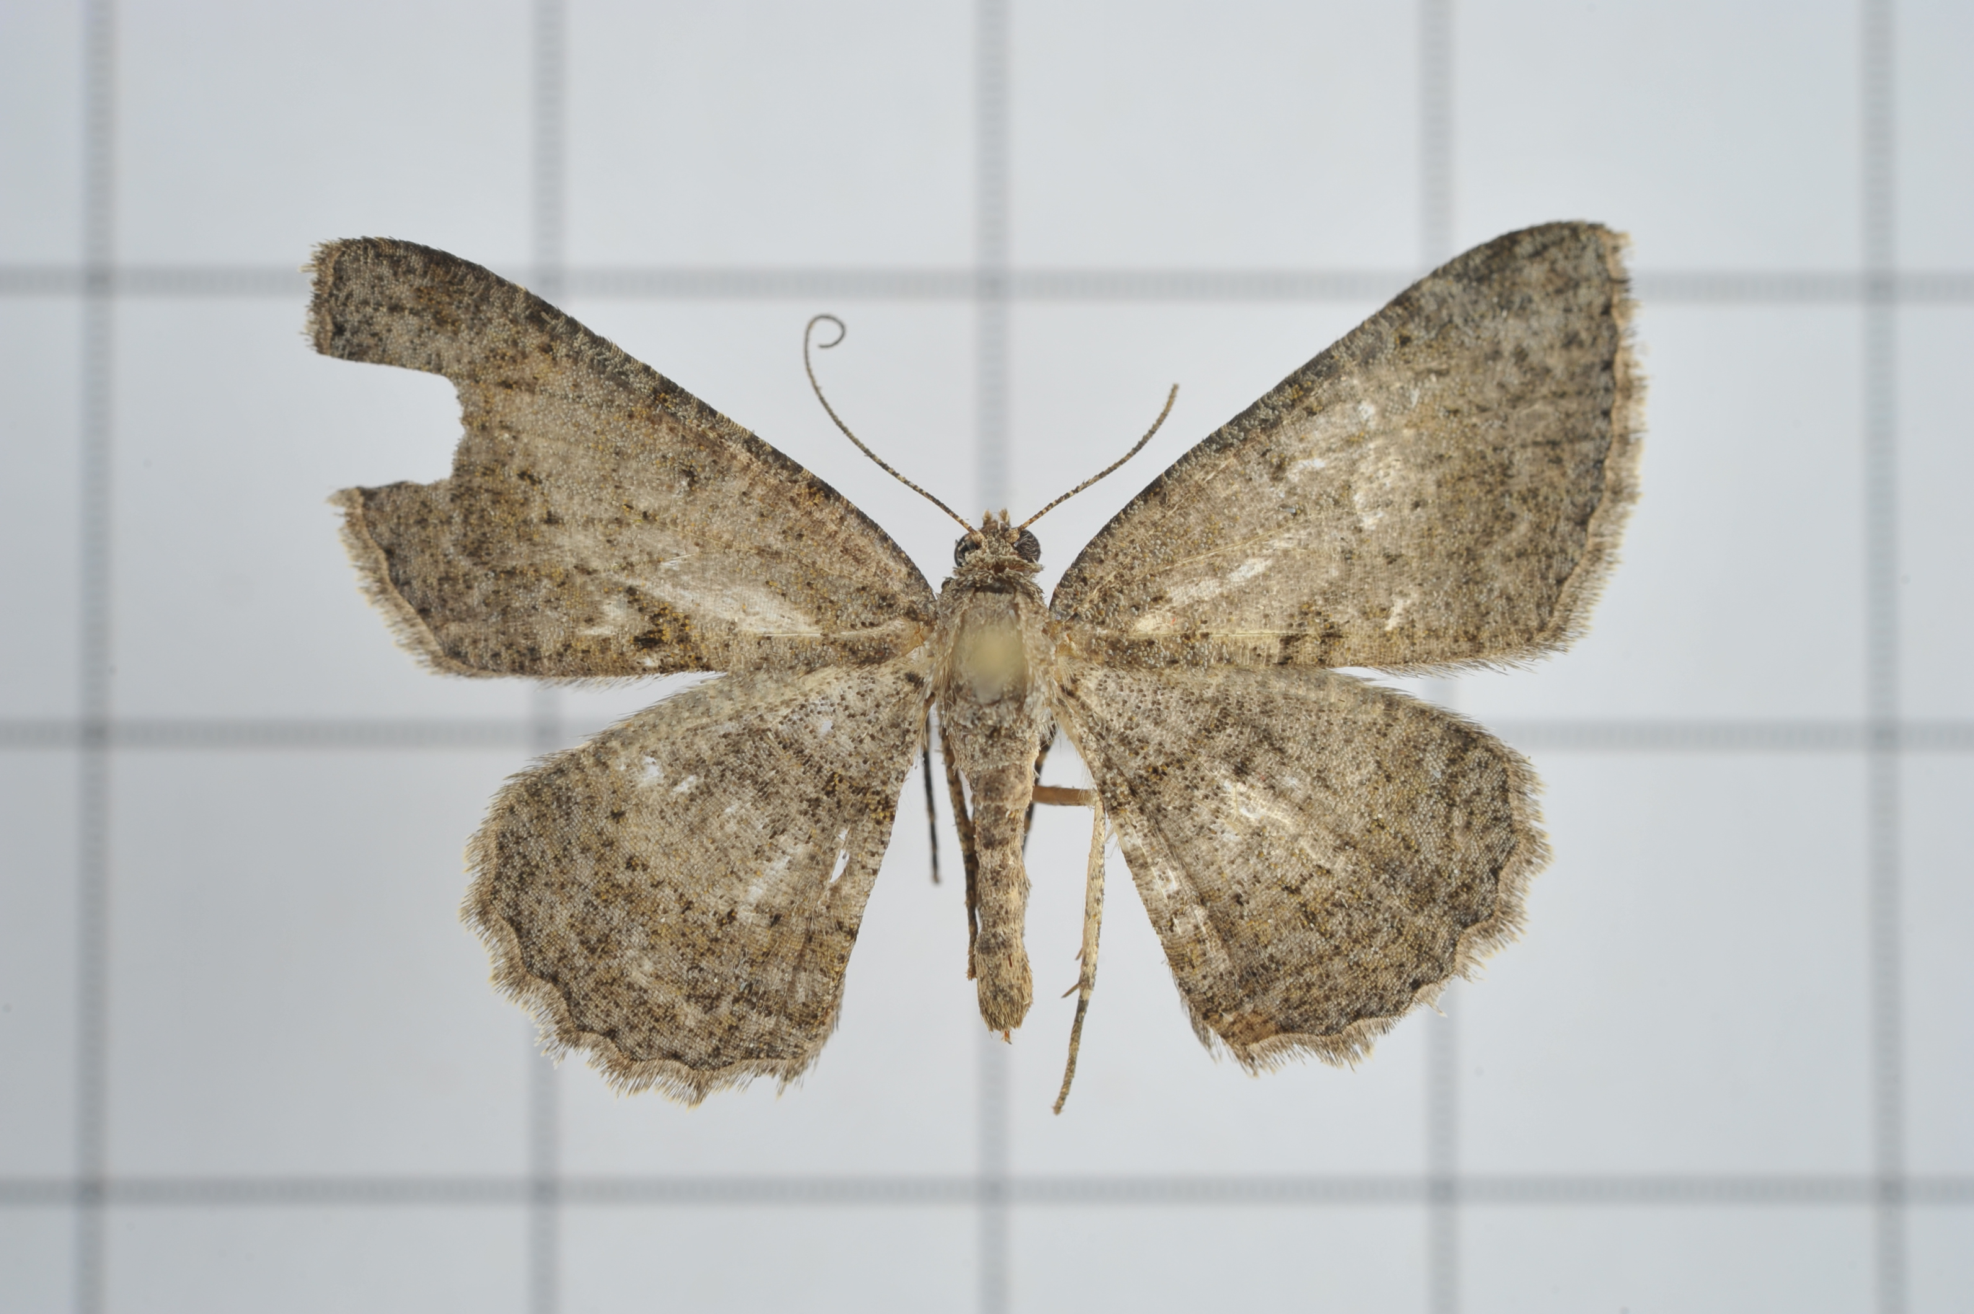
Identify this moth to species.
Psilalcis breta rantaizana
